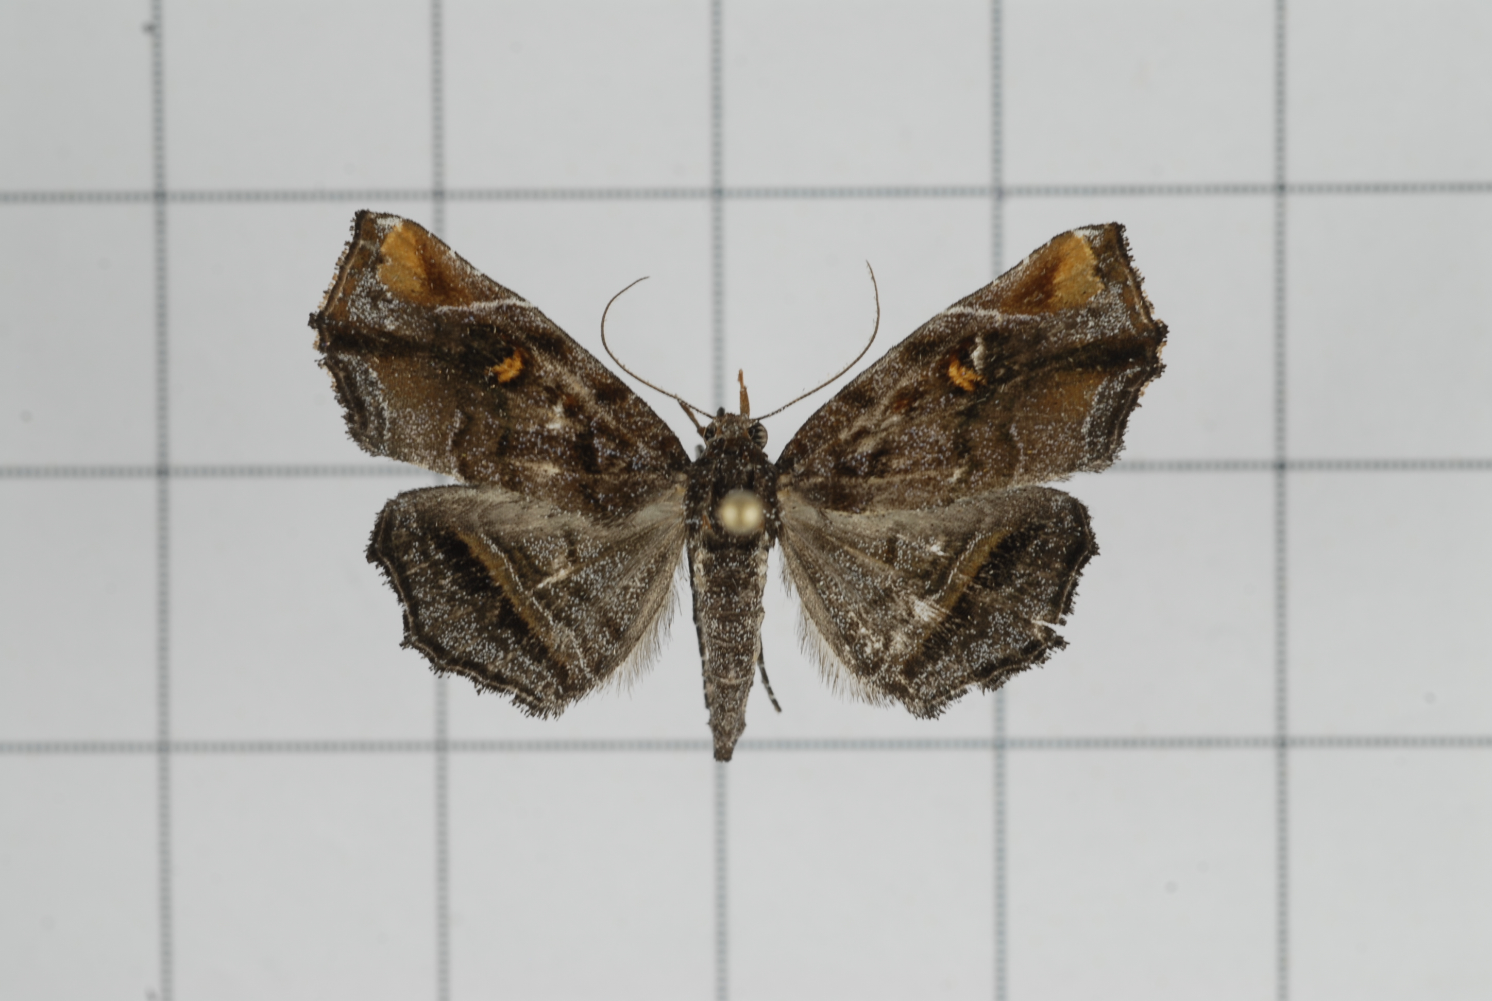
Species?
Egnasia nagadeboides
